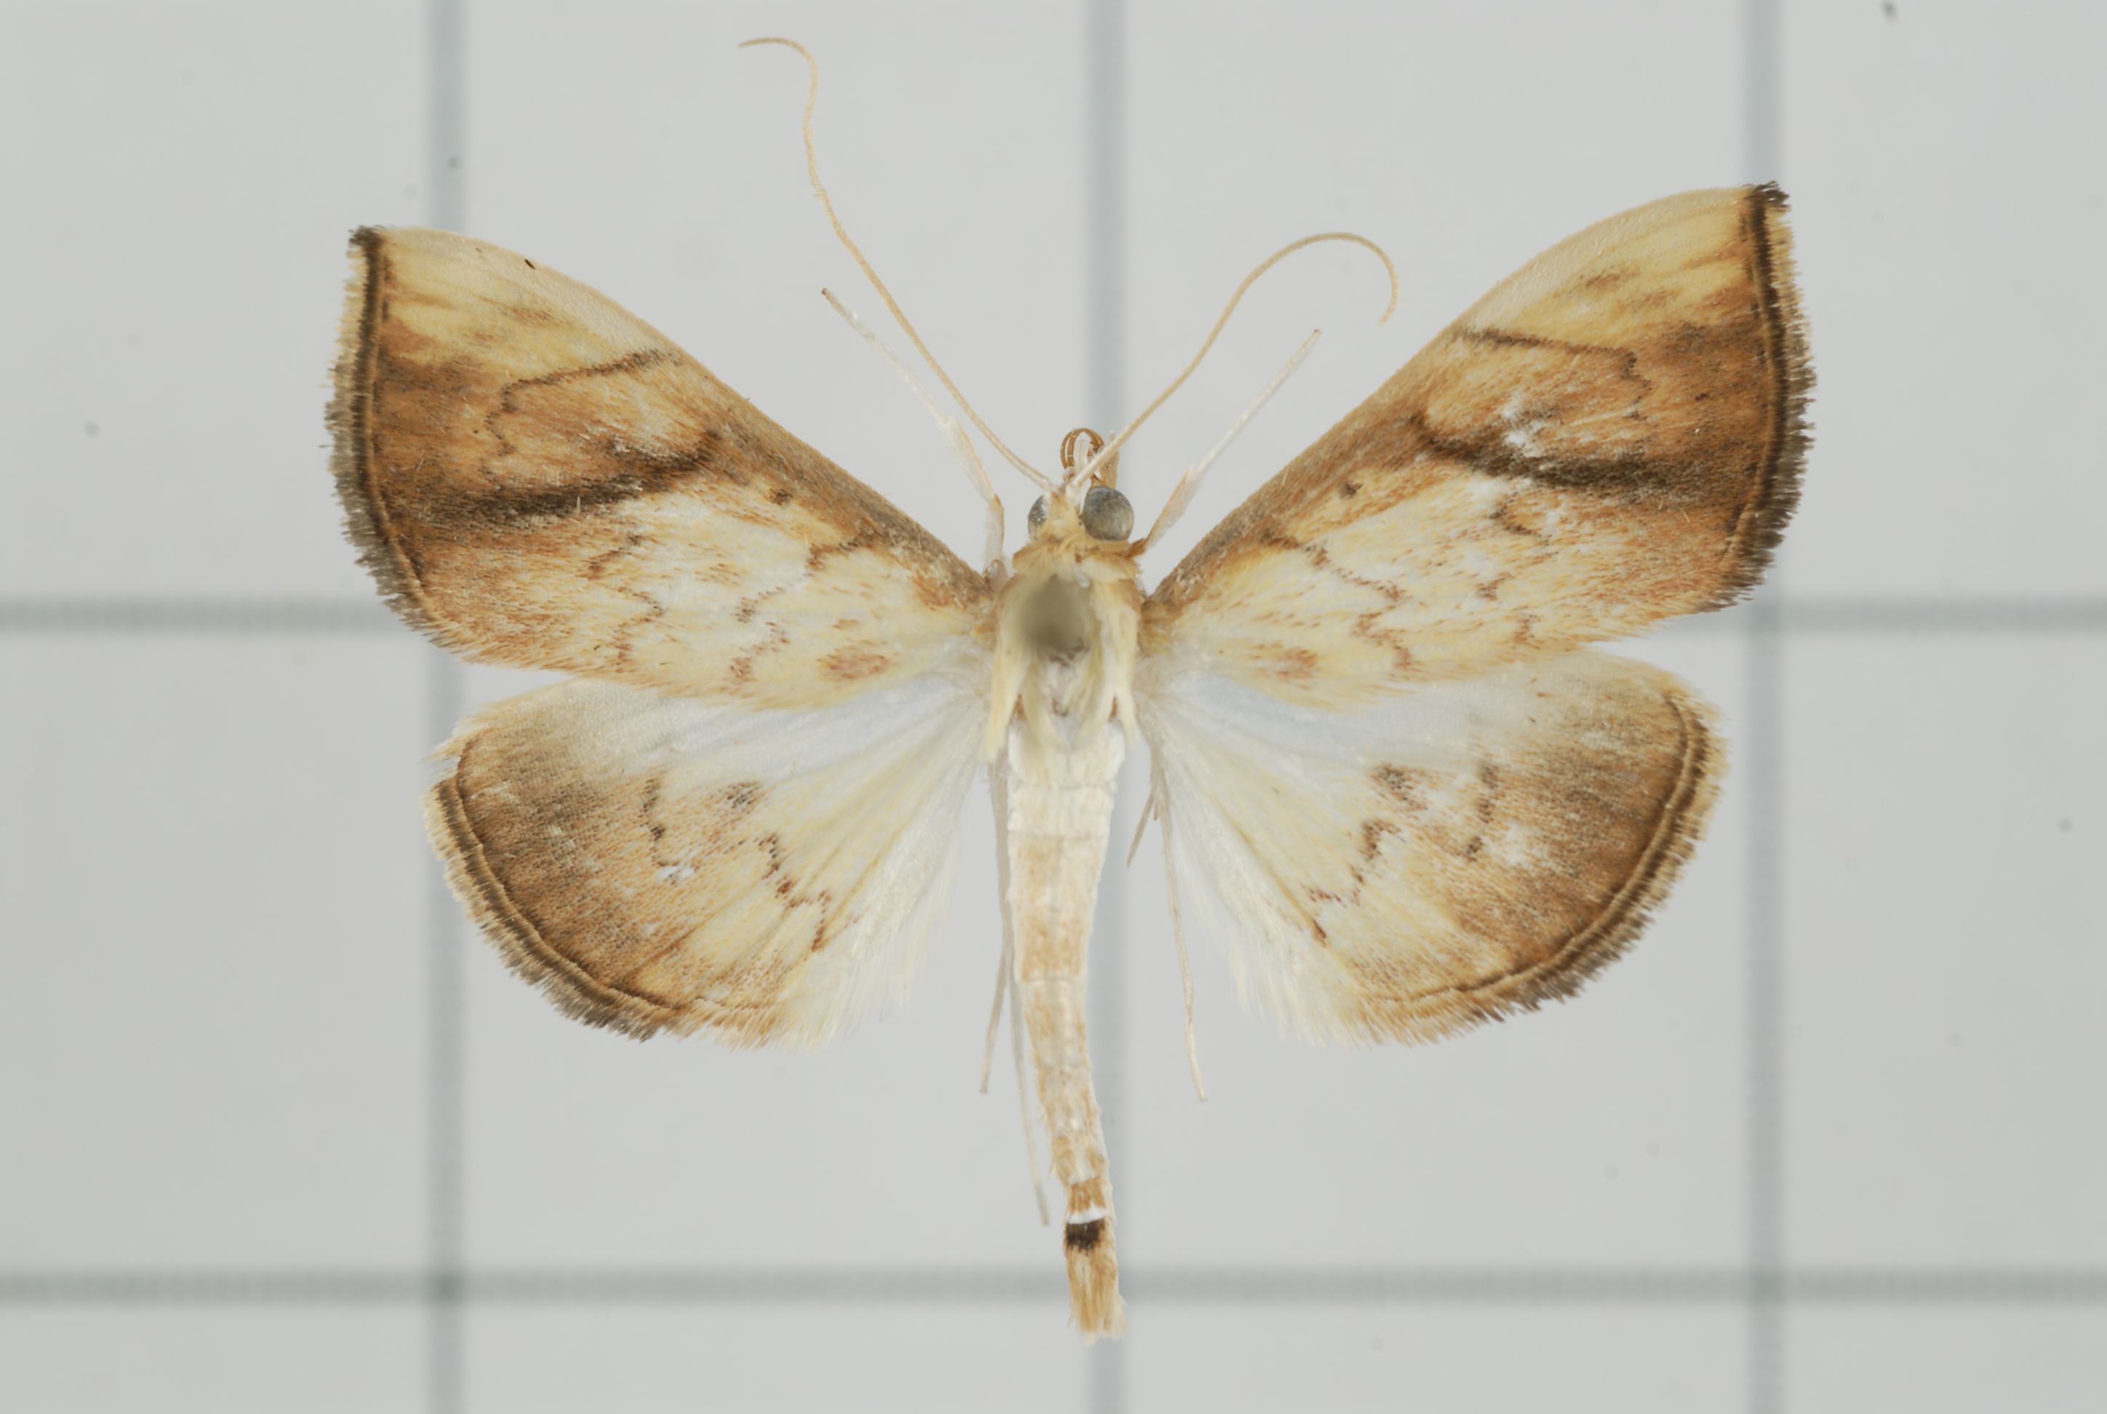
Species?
Ecpyrrhorrhoe obliquata
